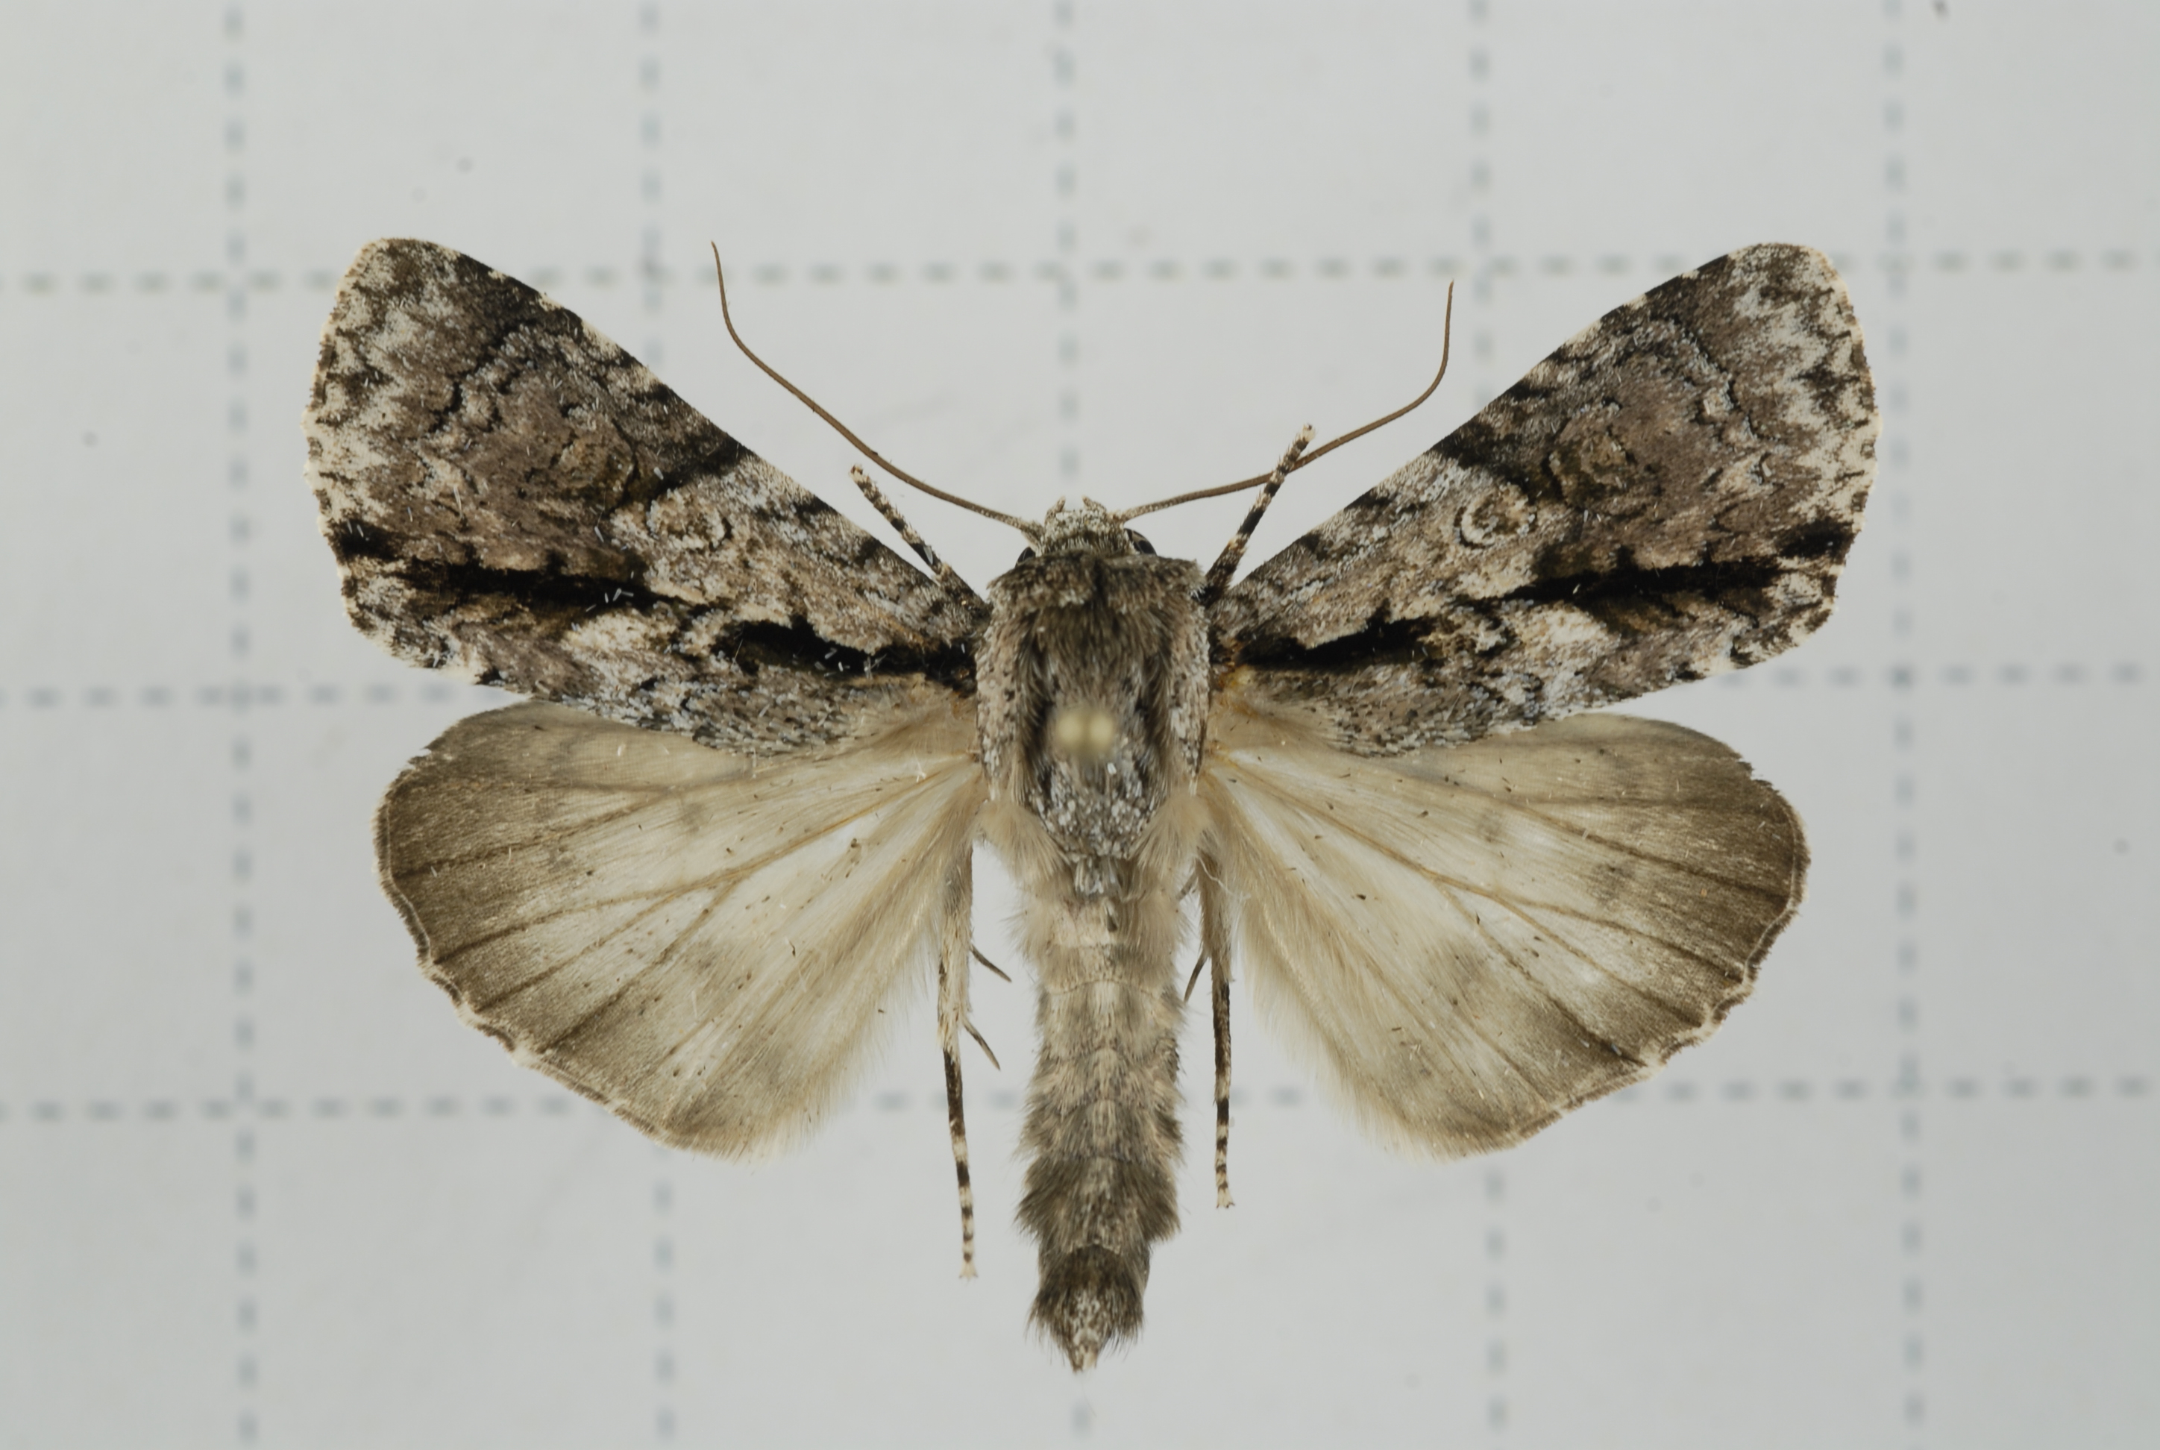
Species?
Fascionycta fasciata
